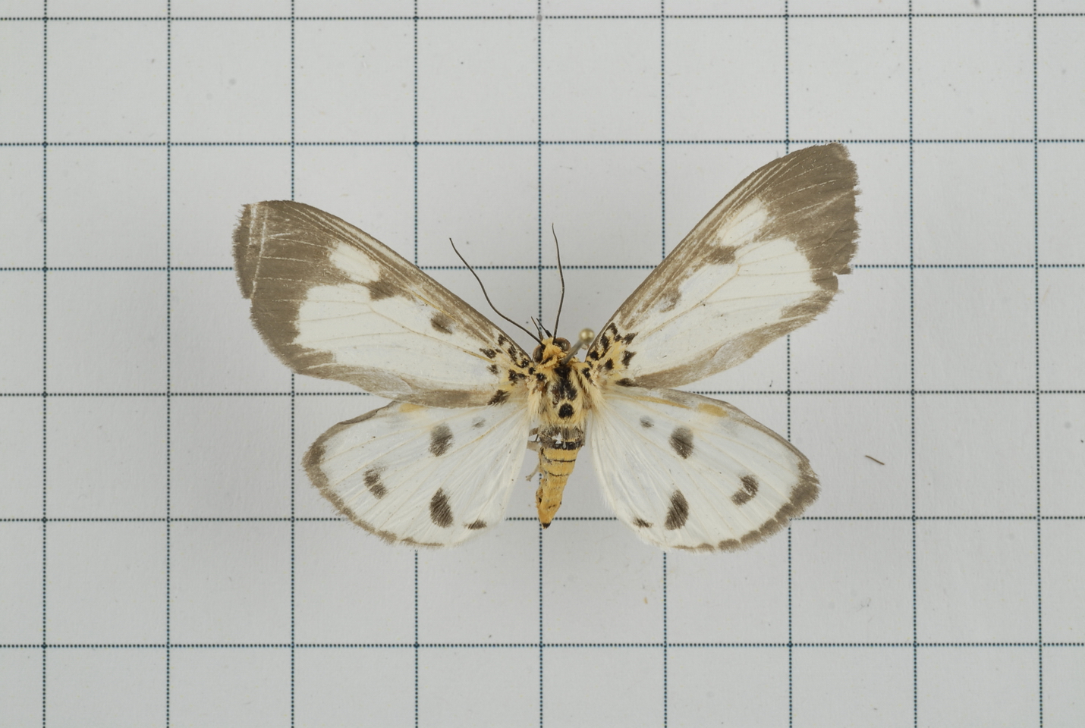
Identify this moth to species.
Asota plana lacteata
